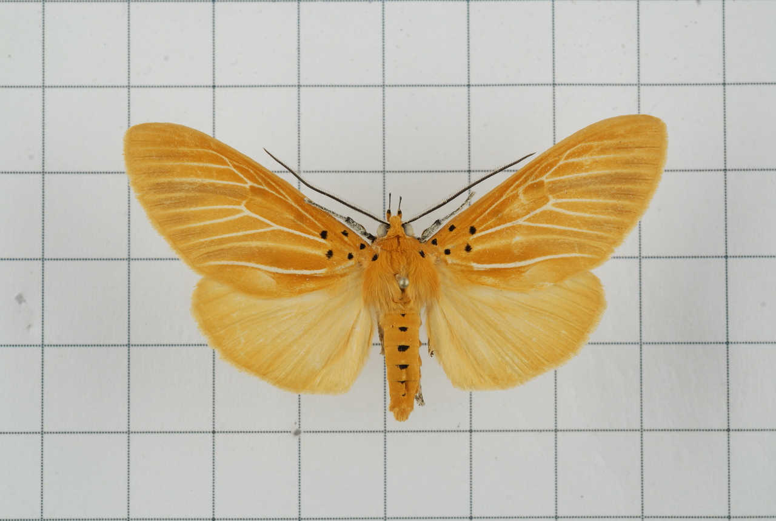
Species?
Asota egens confinis
